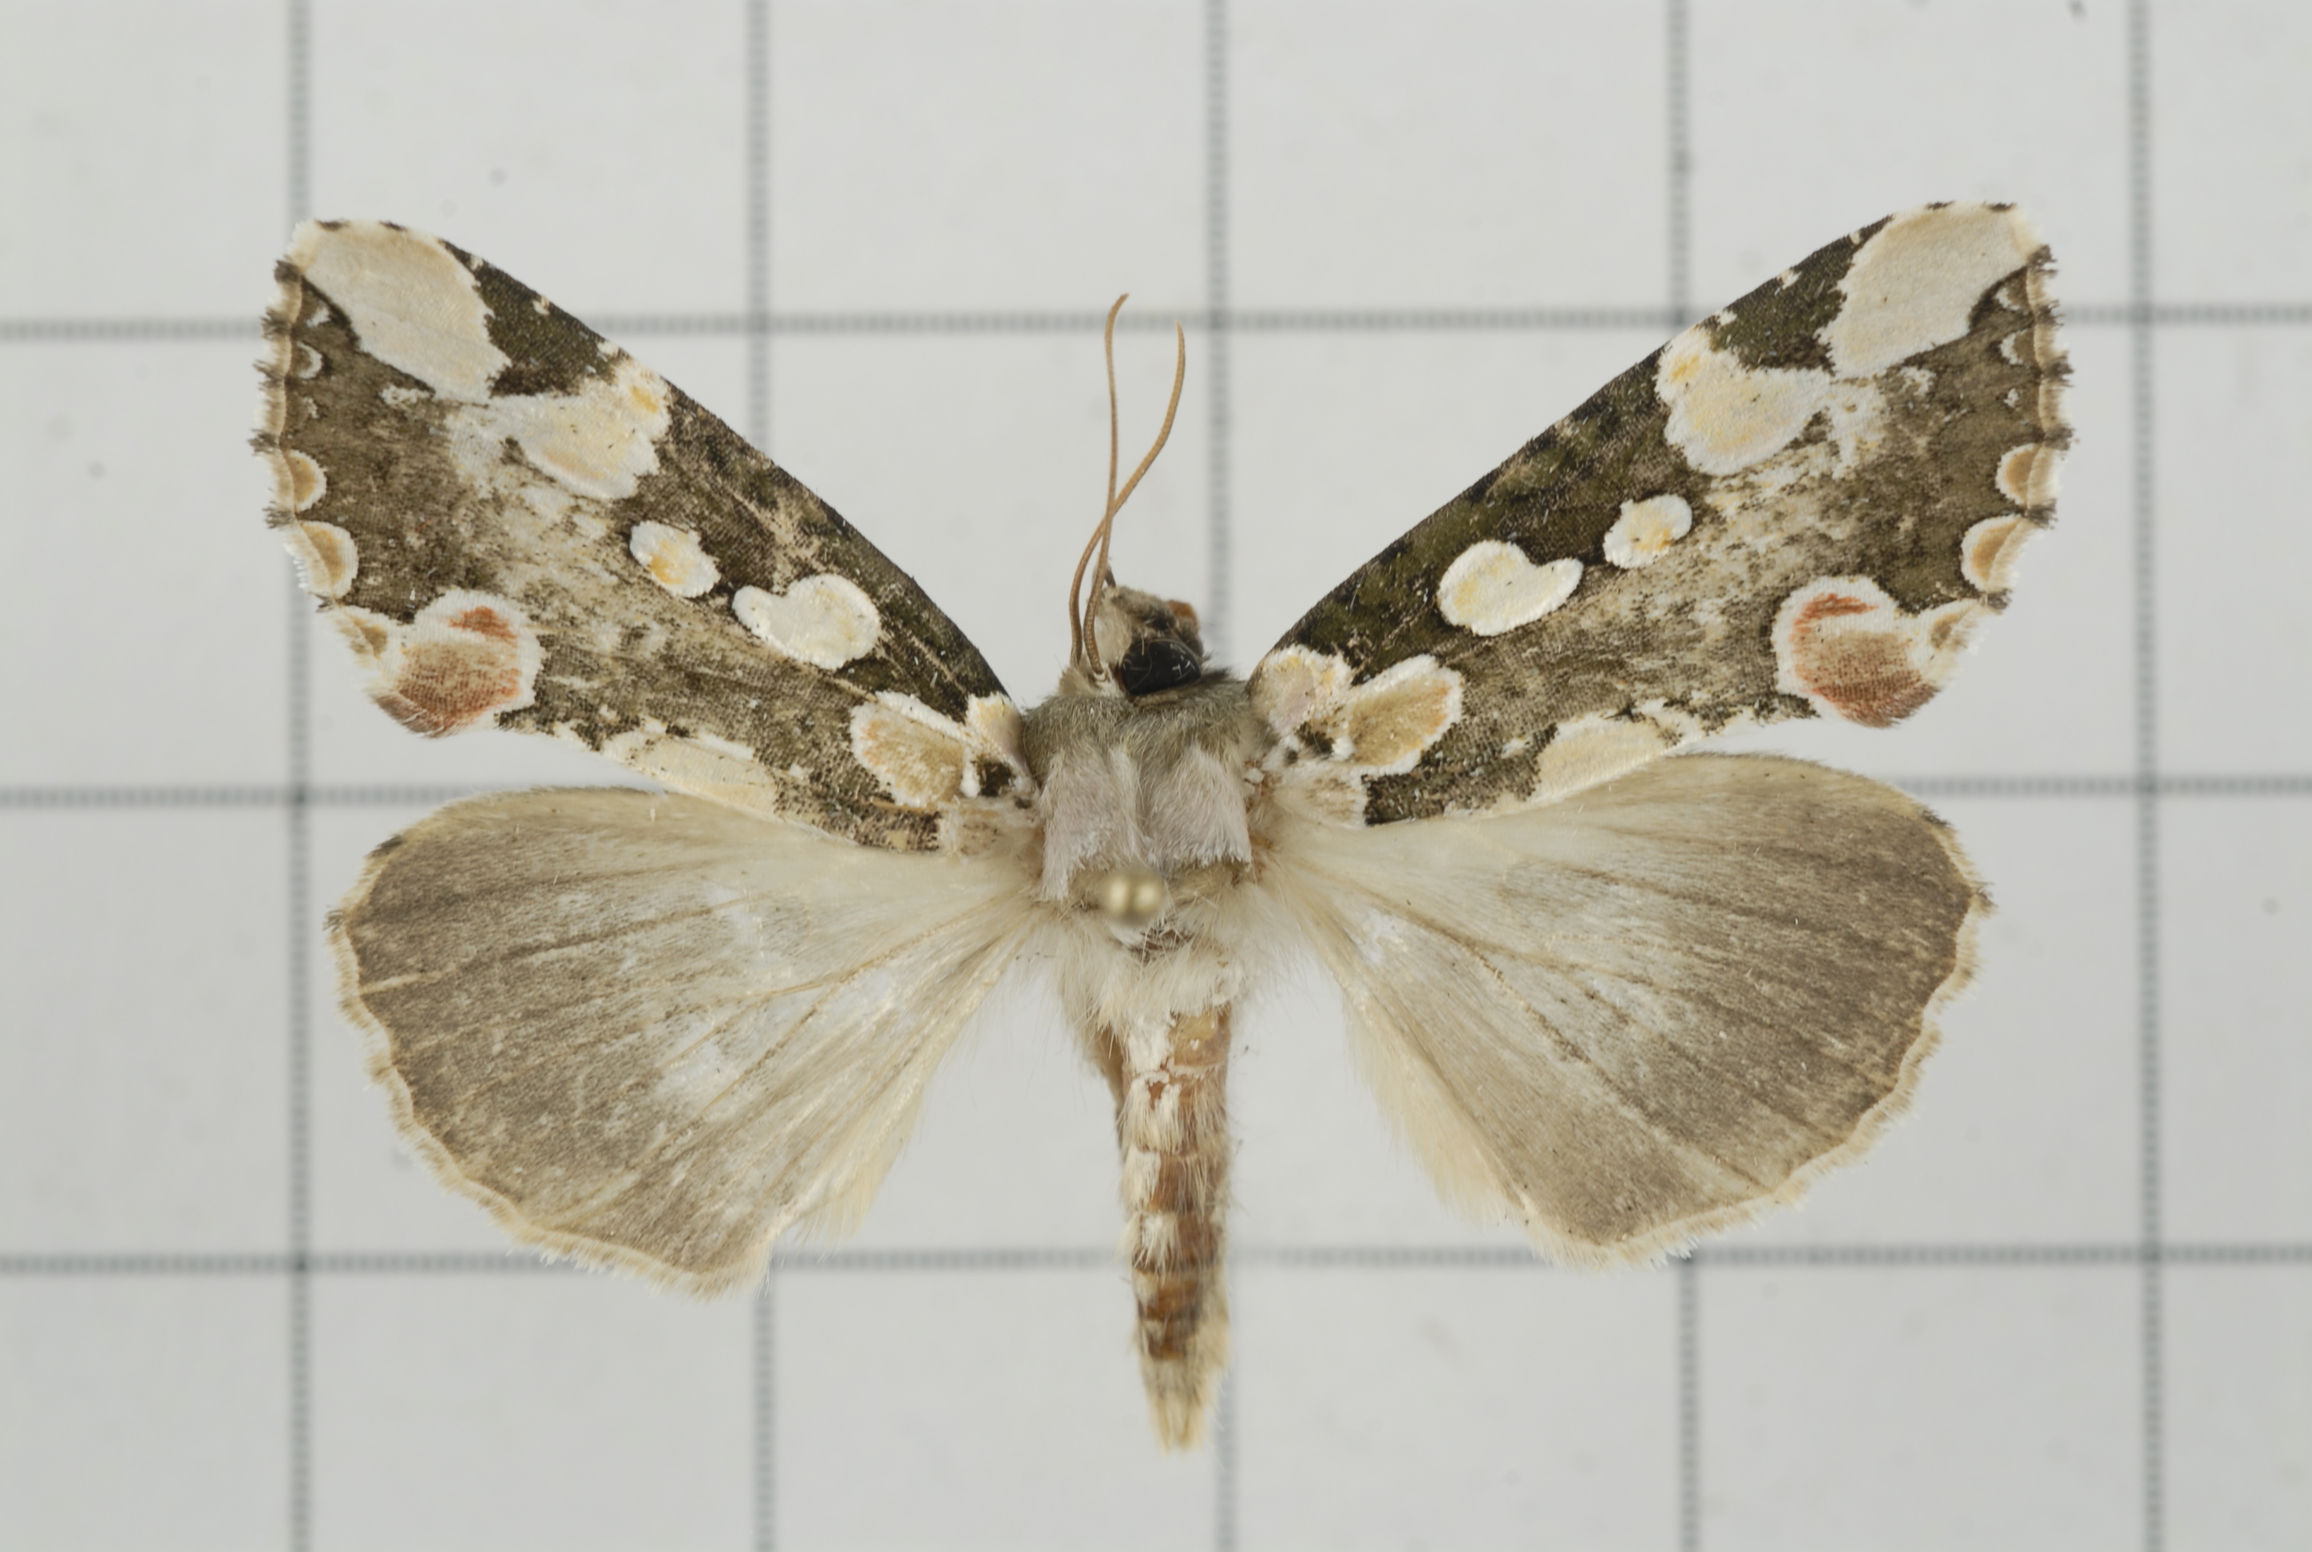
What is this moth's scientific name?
Horithyatira decorata takamukui
